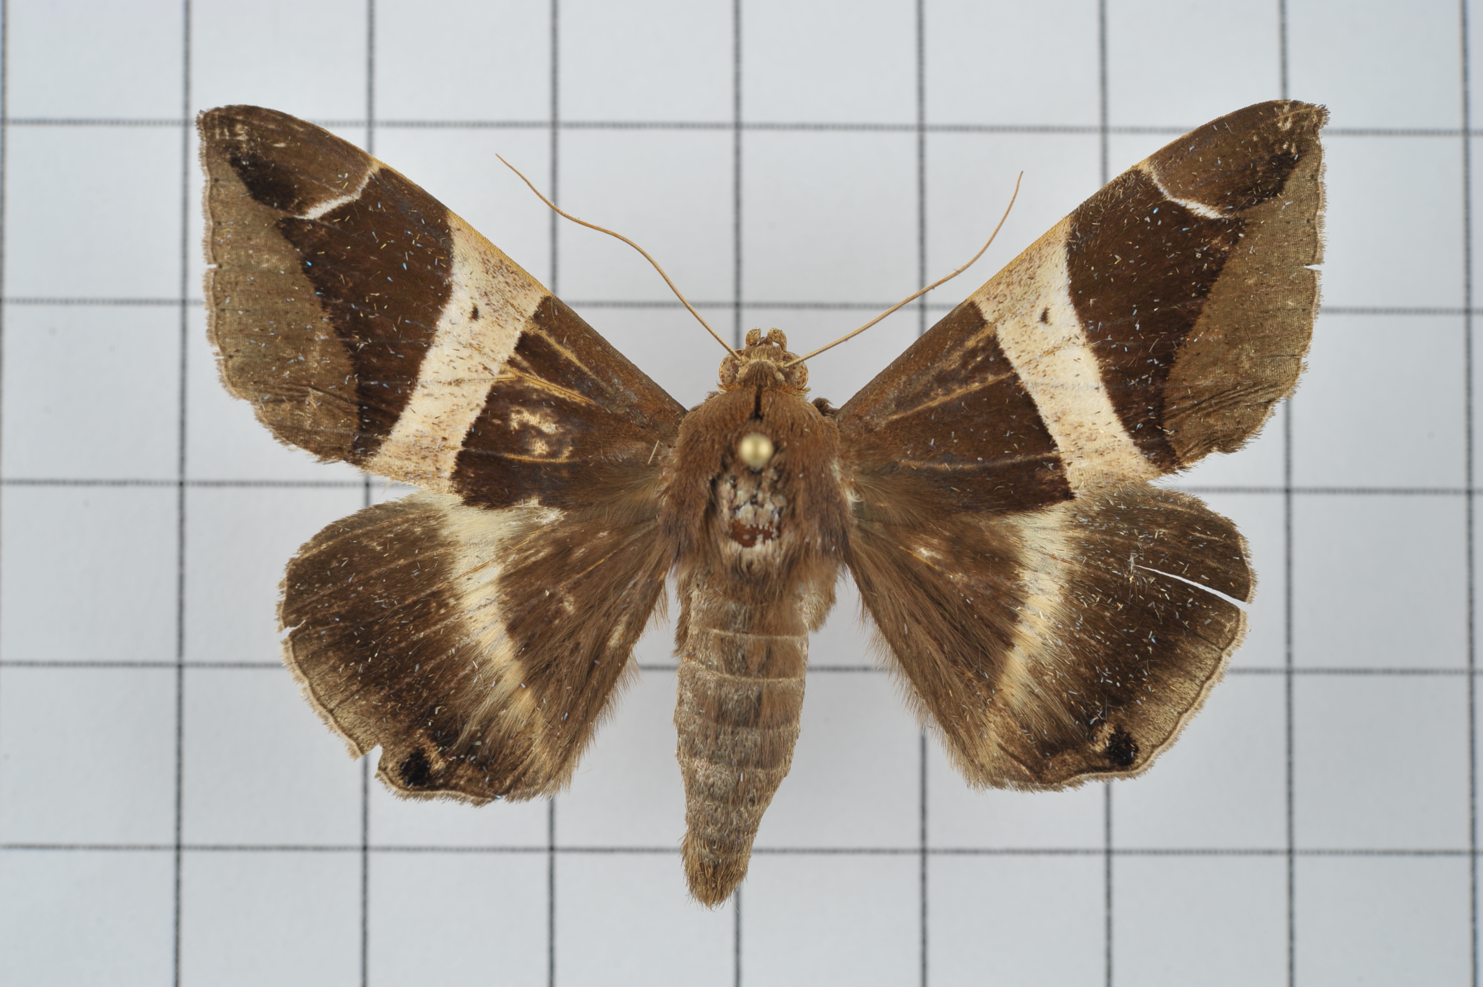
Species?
Bastilla praetermissa
